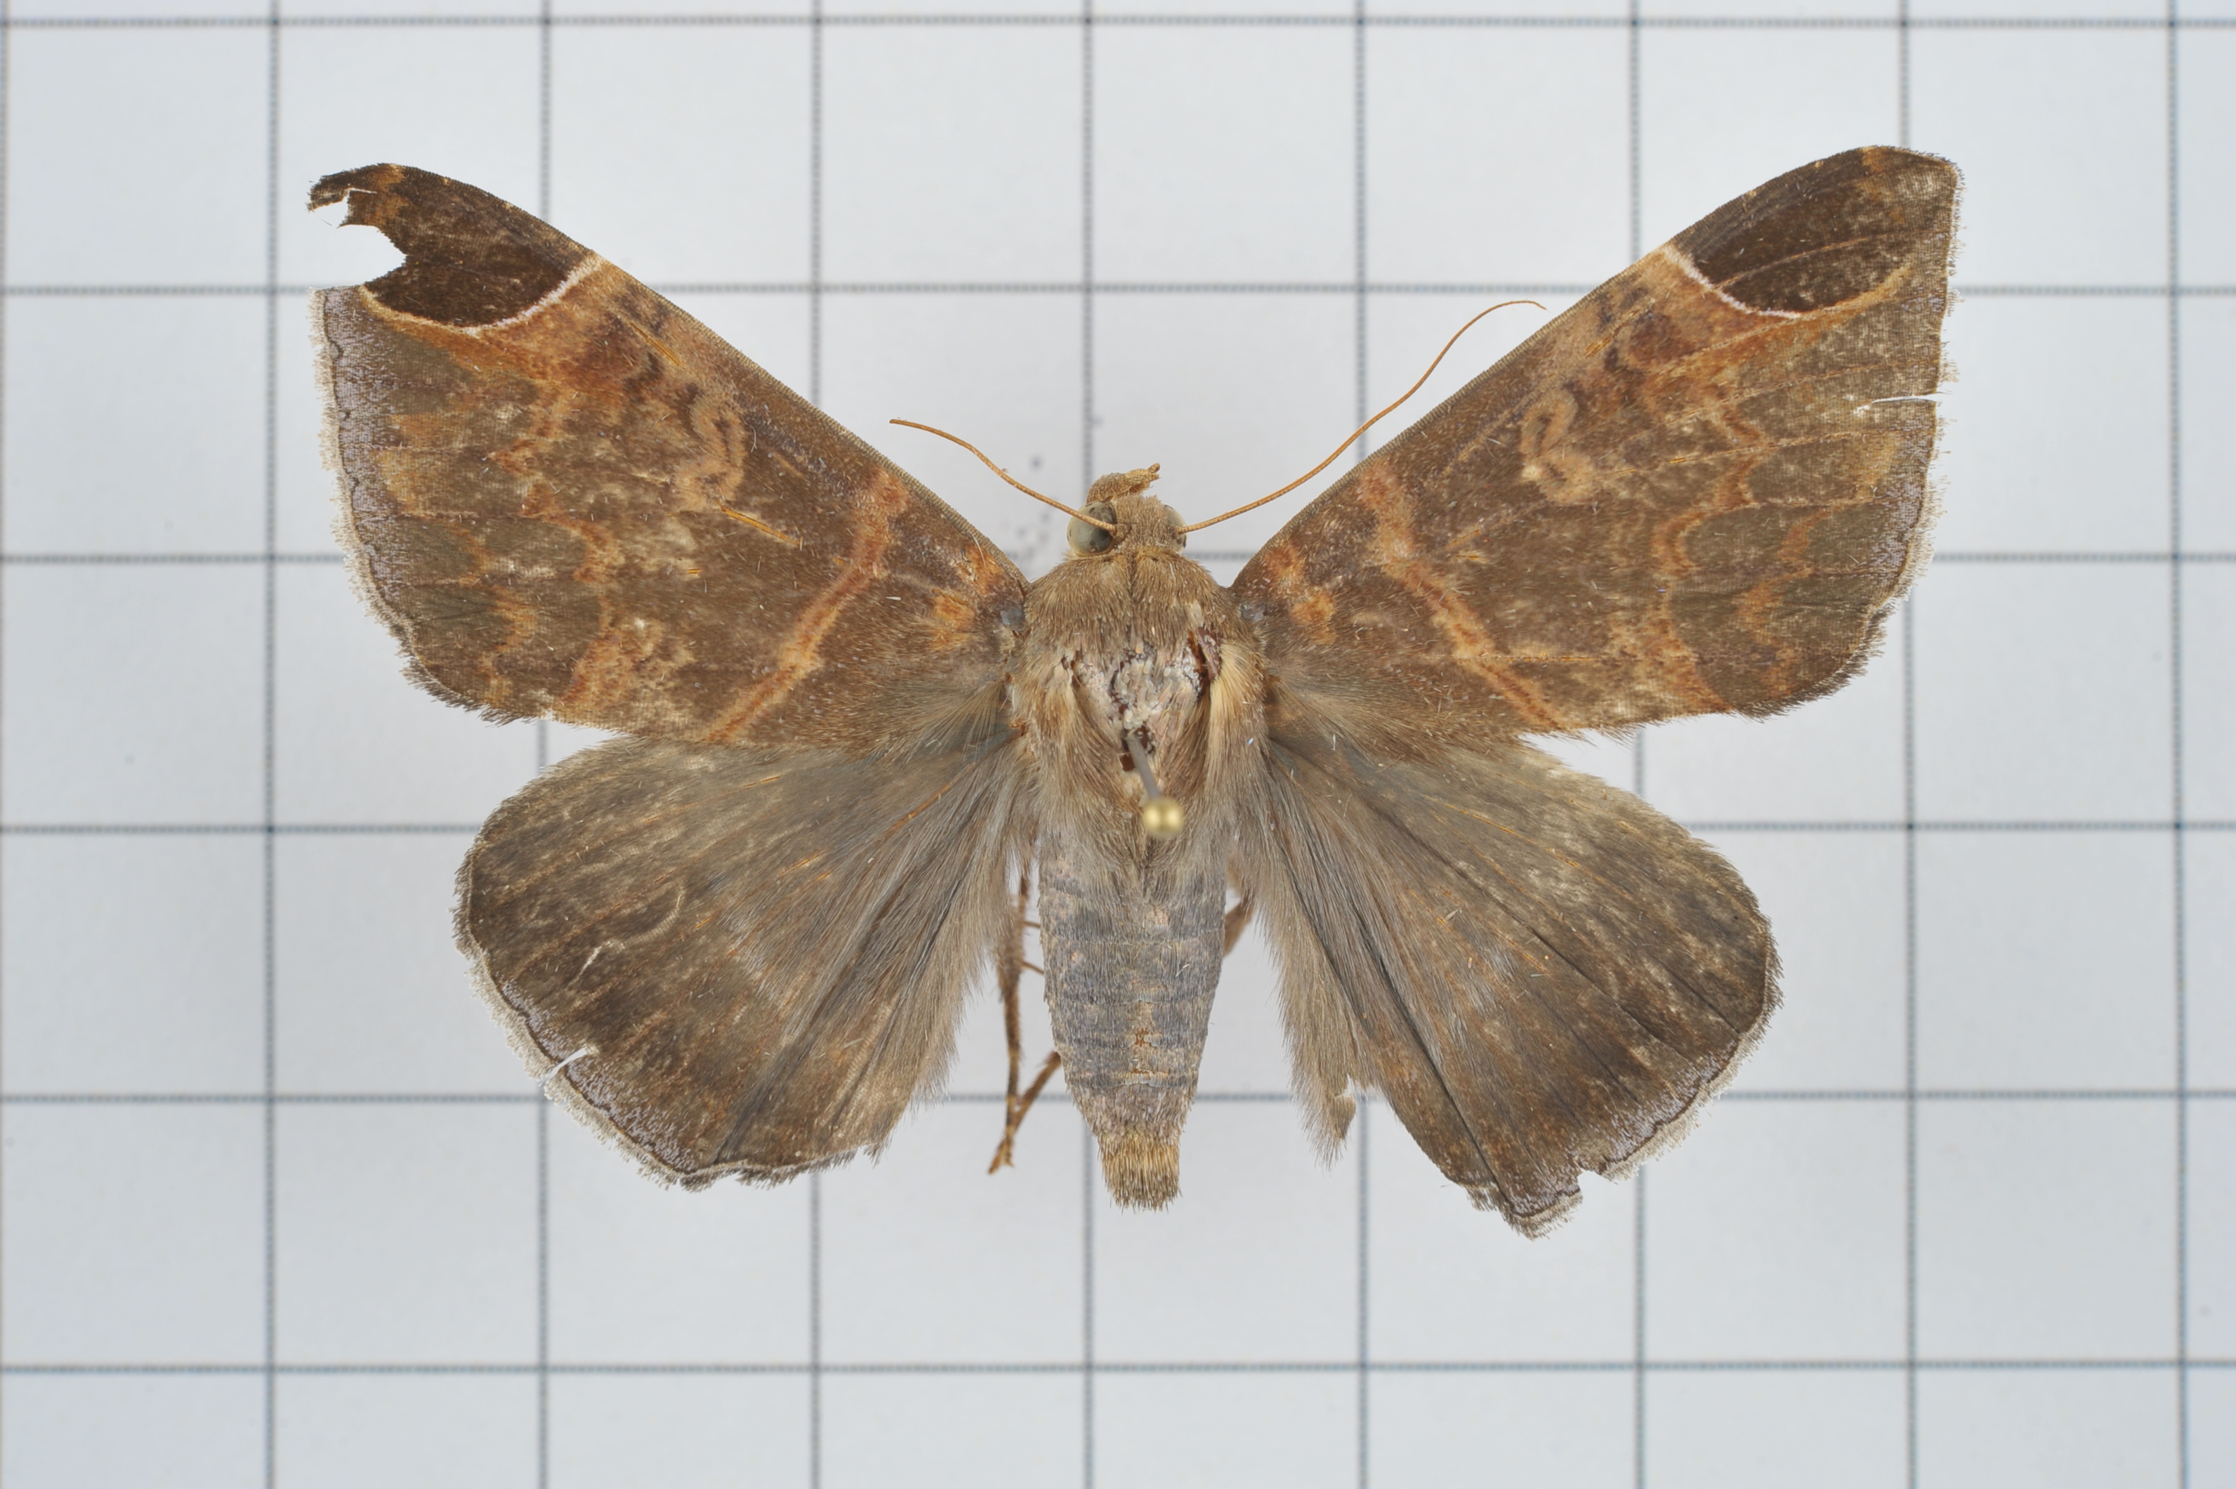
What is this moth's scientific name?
Pindara illibata
